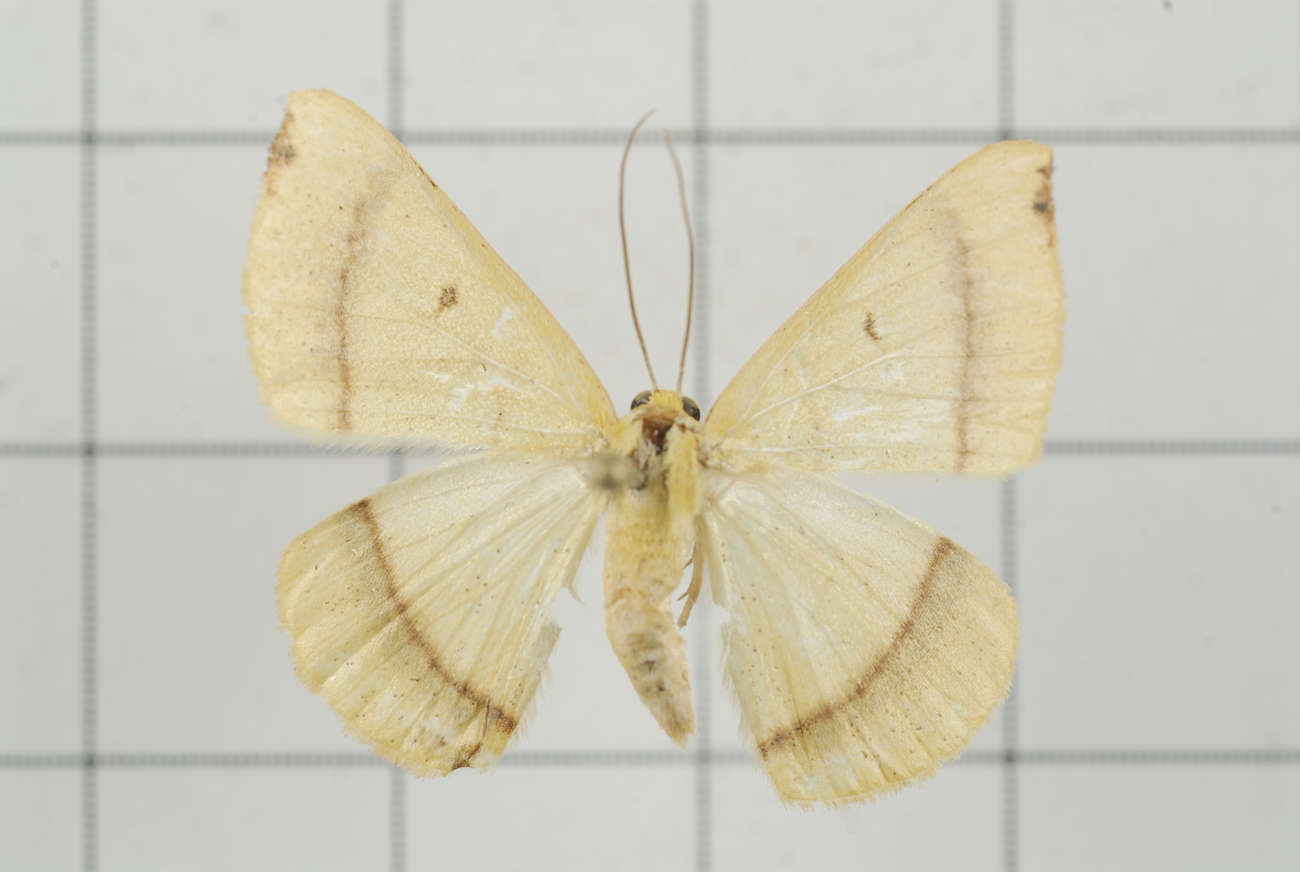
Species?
Eilicrinia flava
